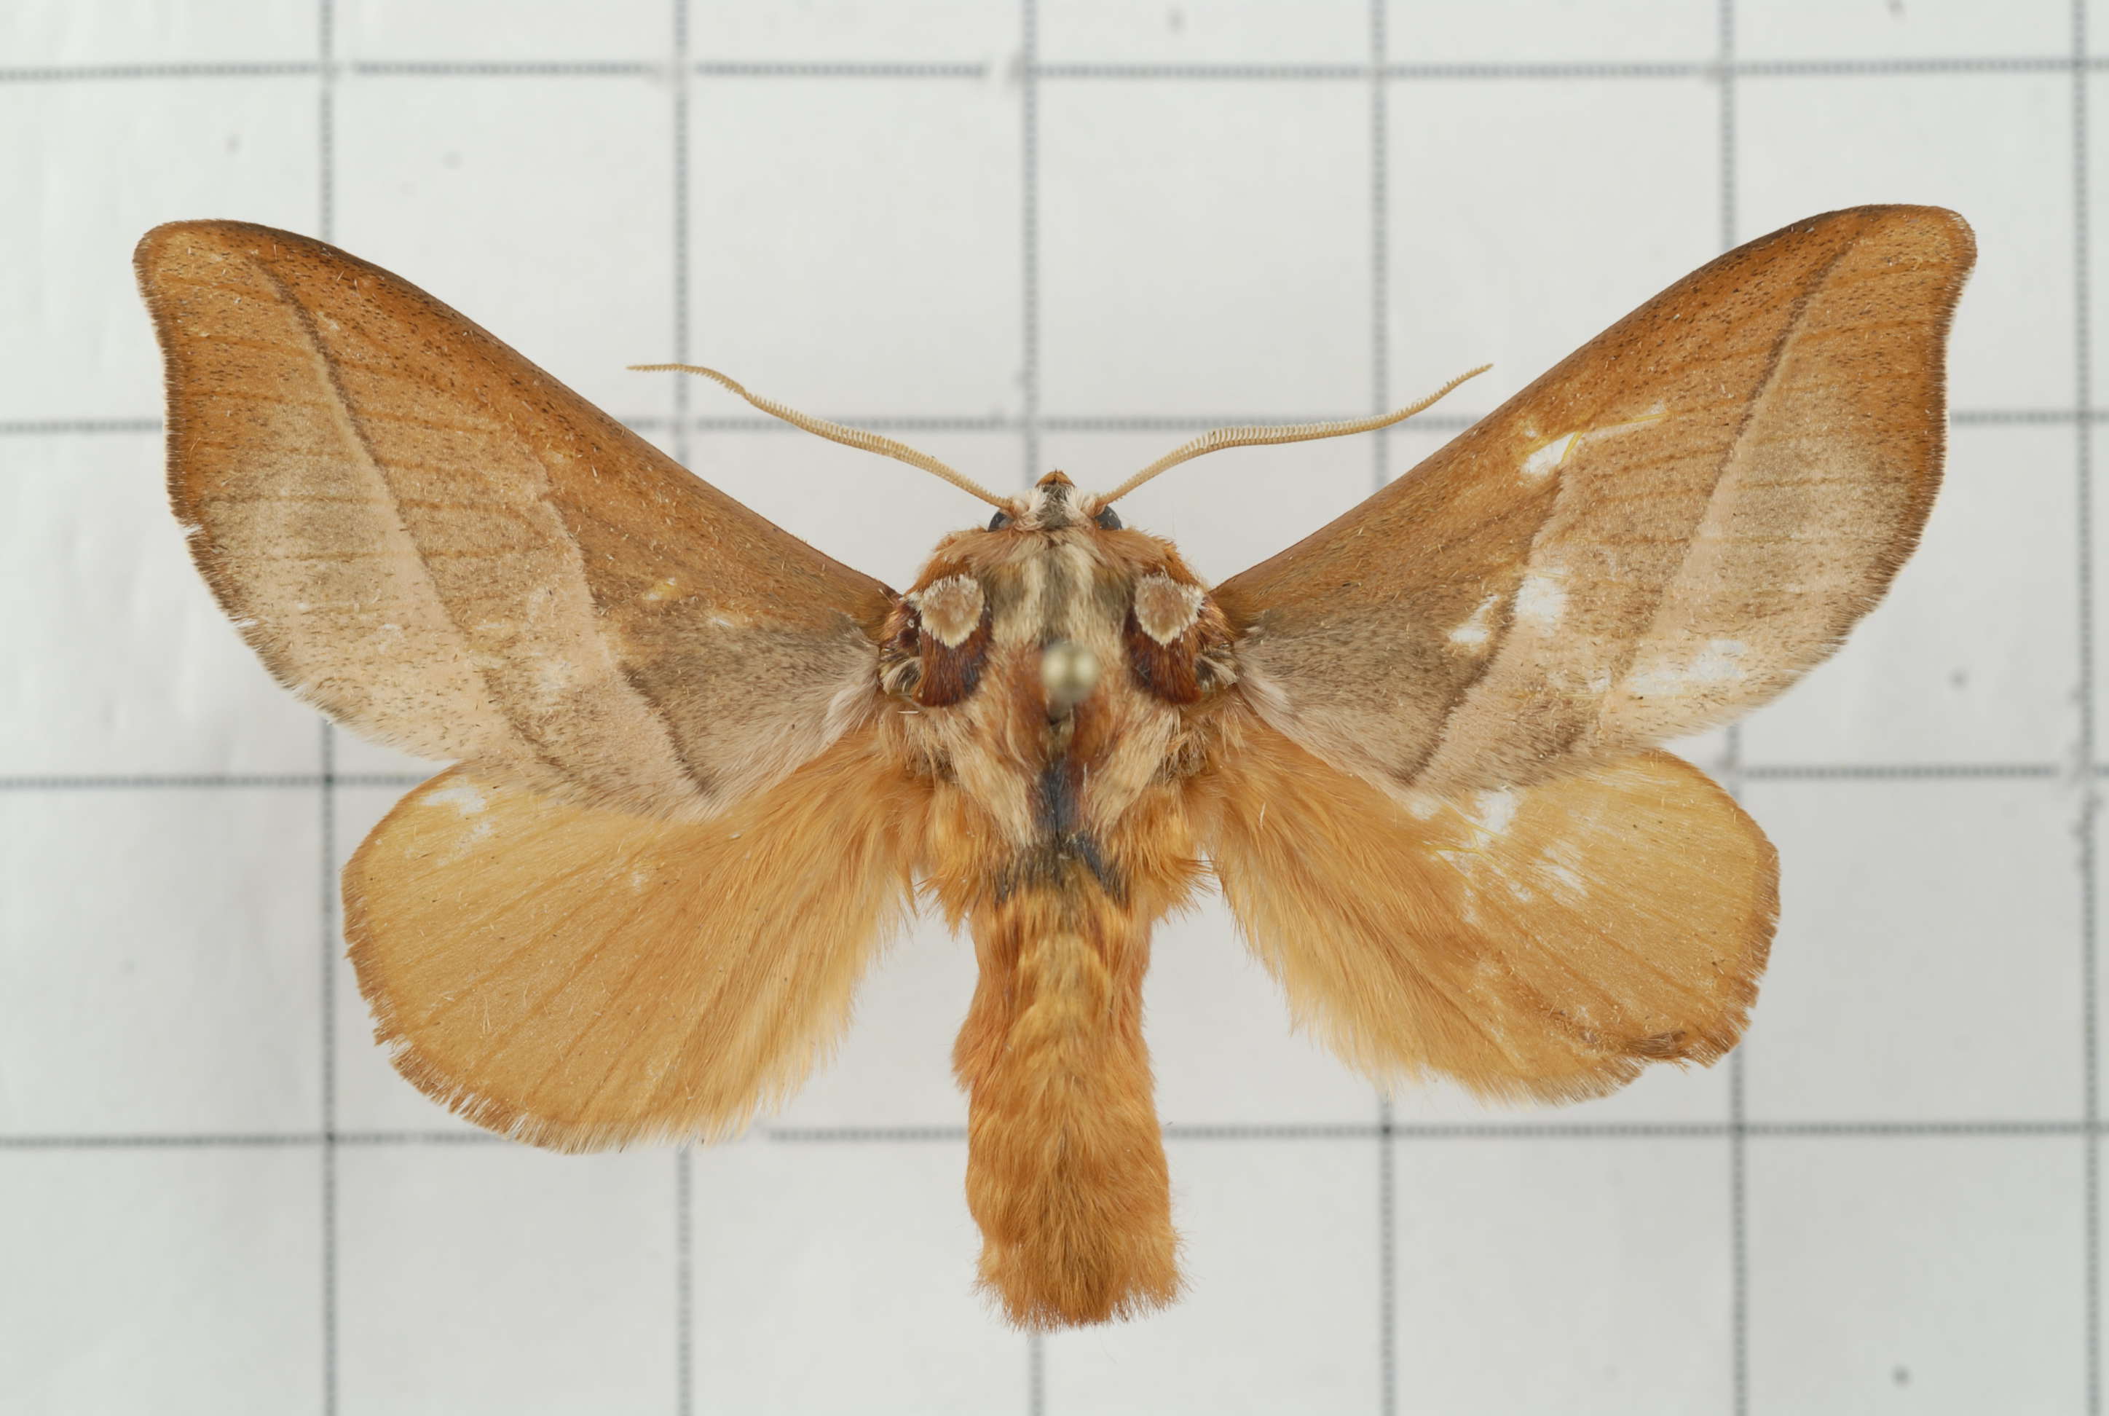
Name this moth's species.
Mahanta kawadai
